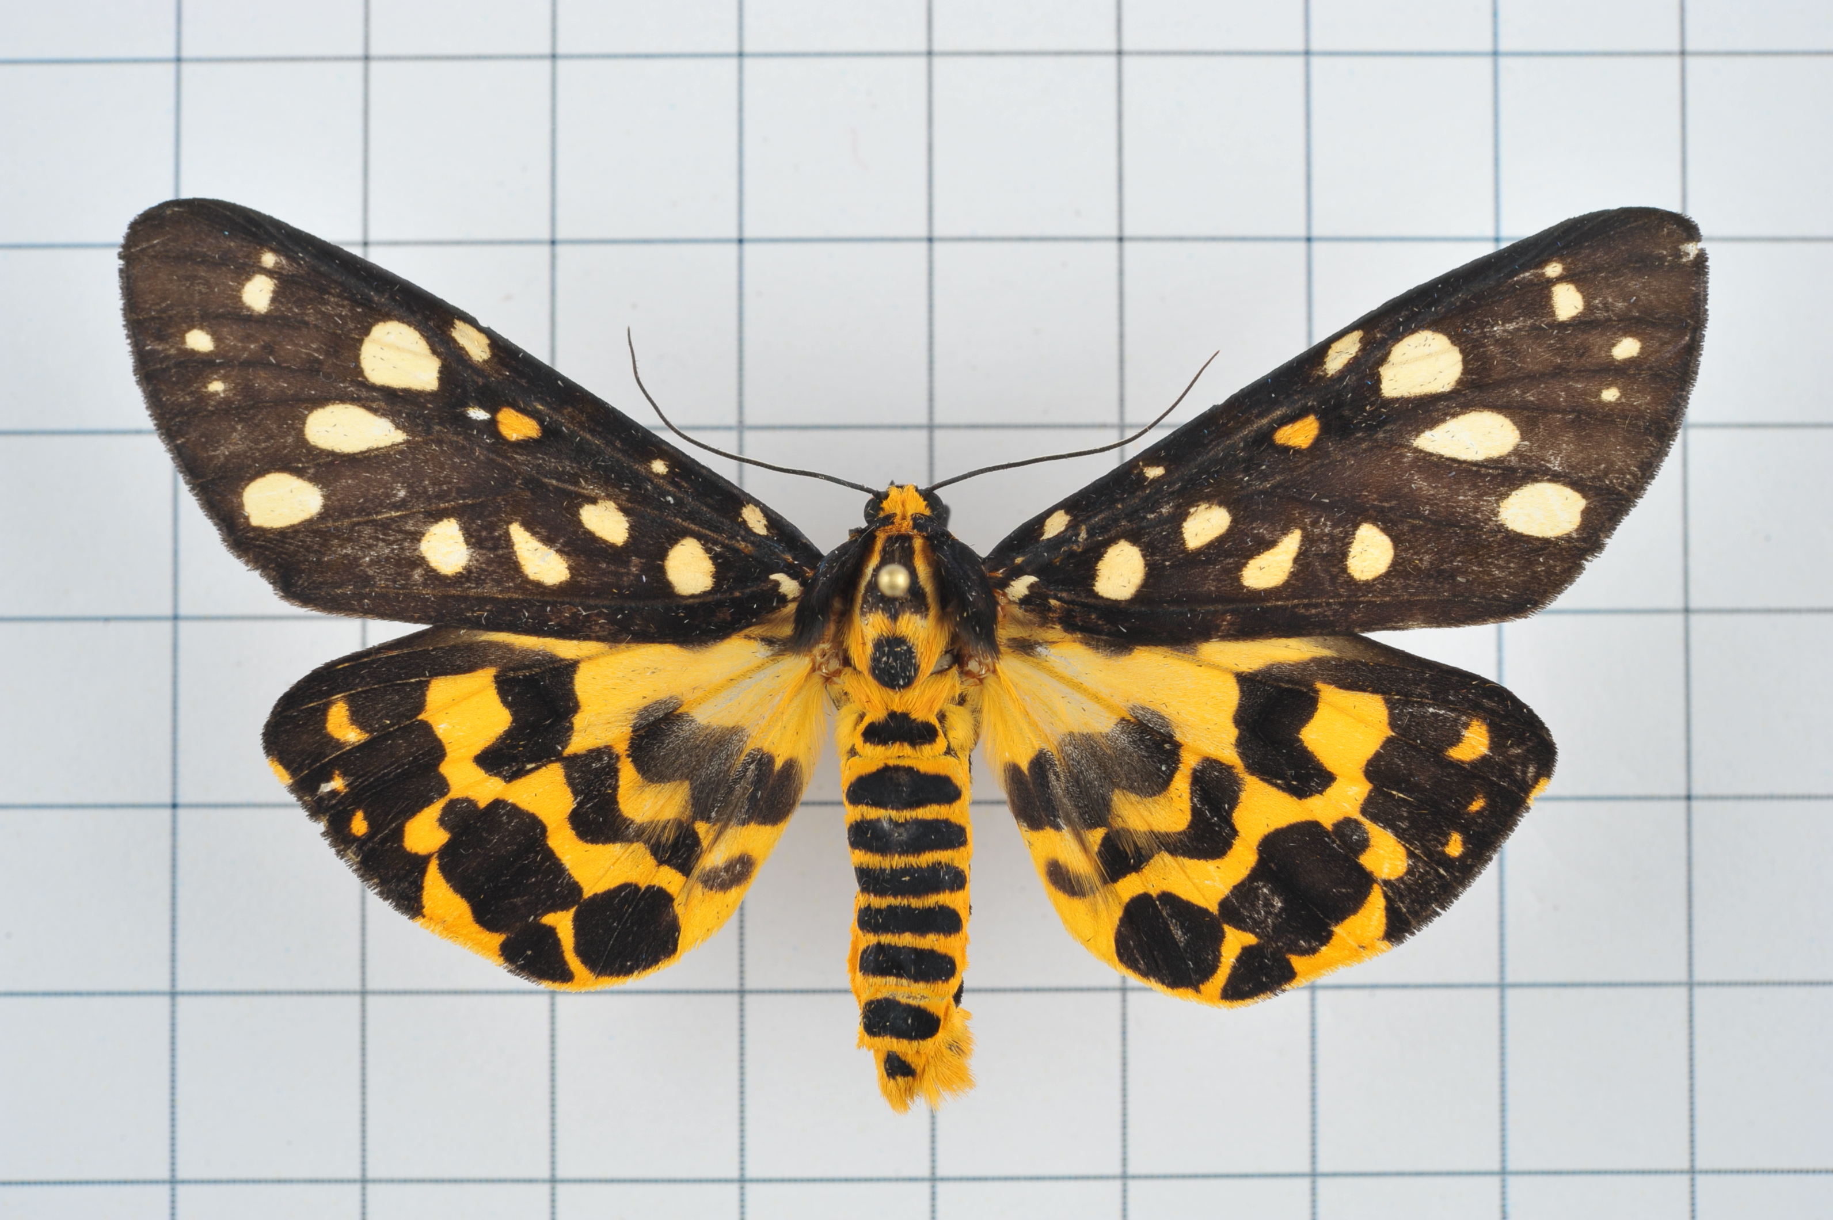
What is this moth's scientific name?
Aglaomorpha histrio formosana
